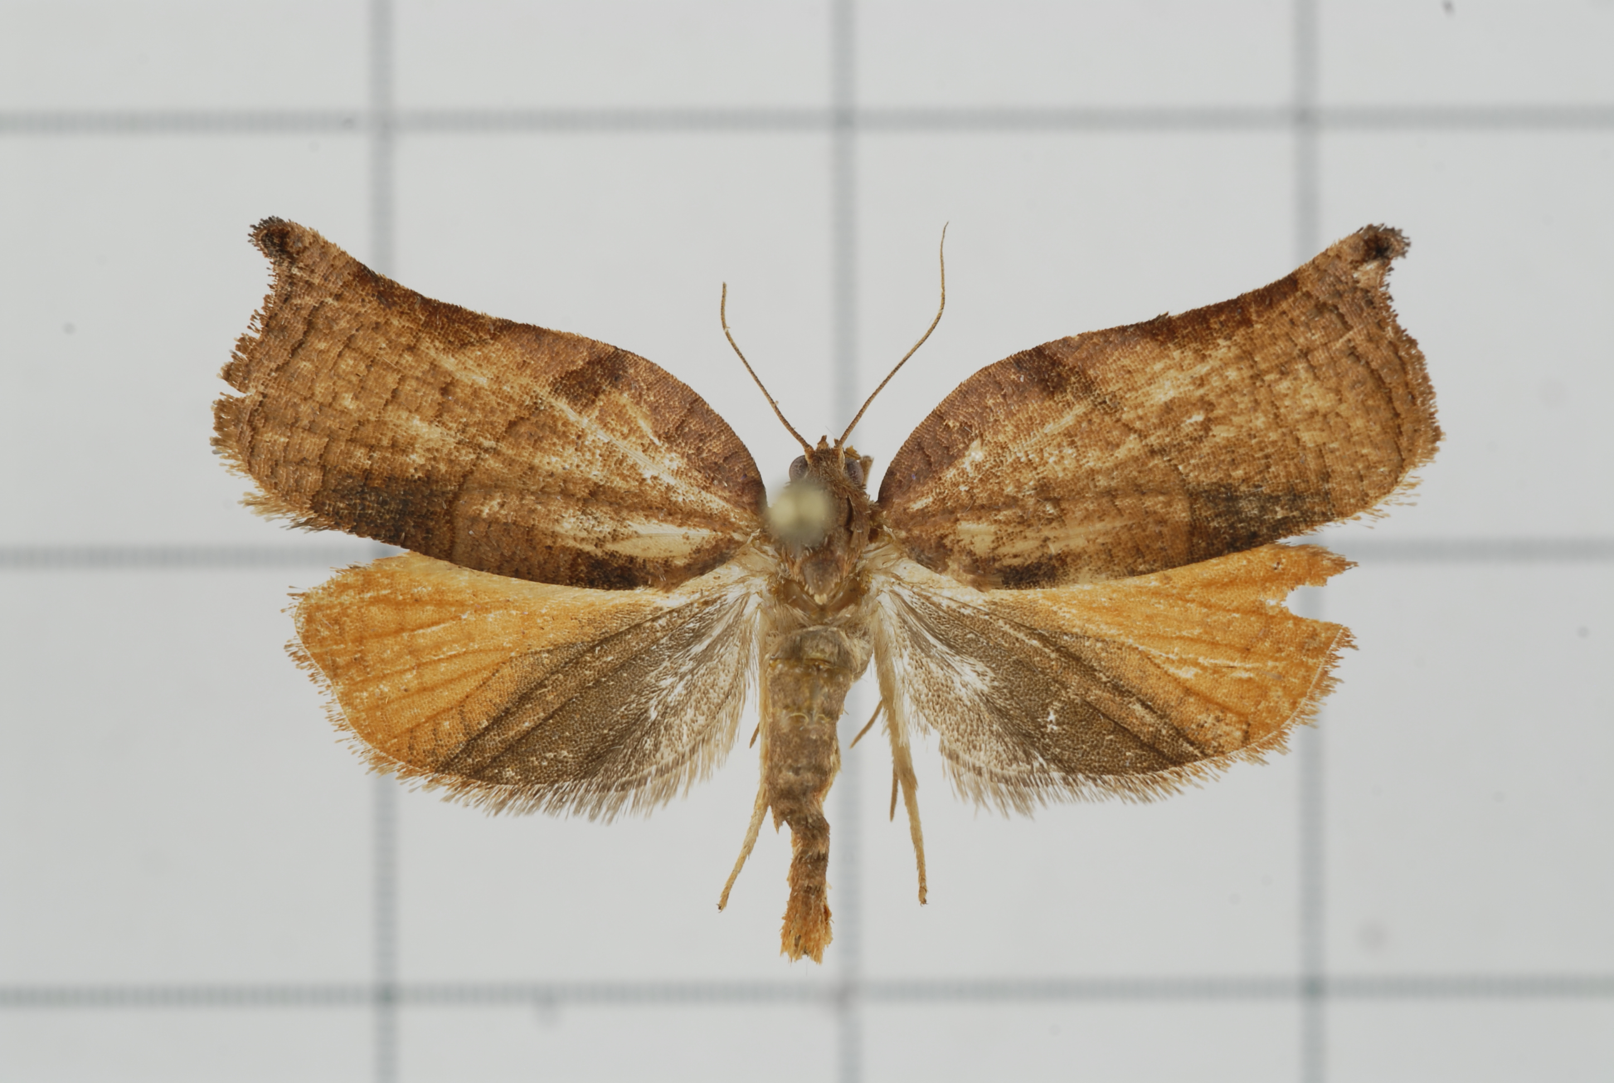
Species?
Archips formosanus
